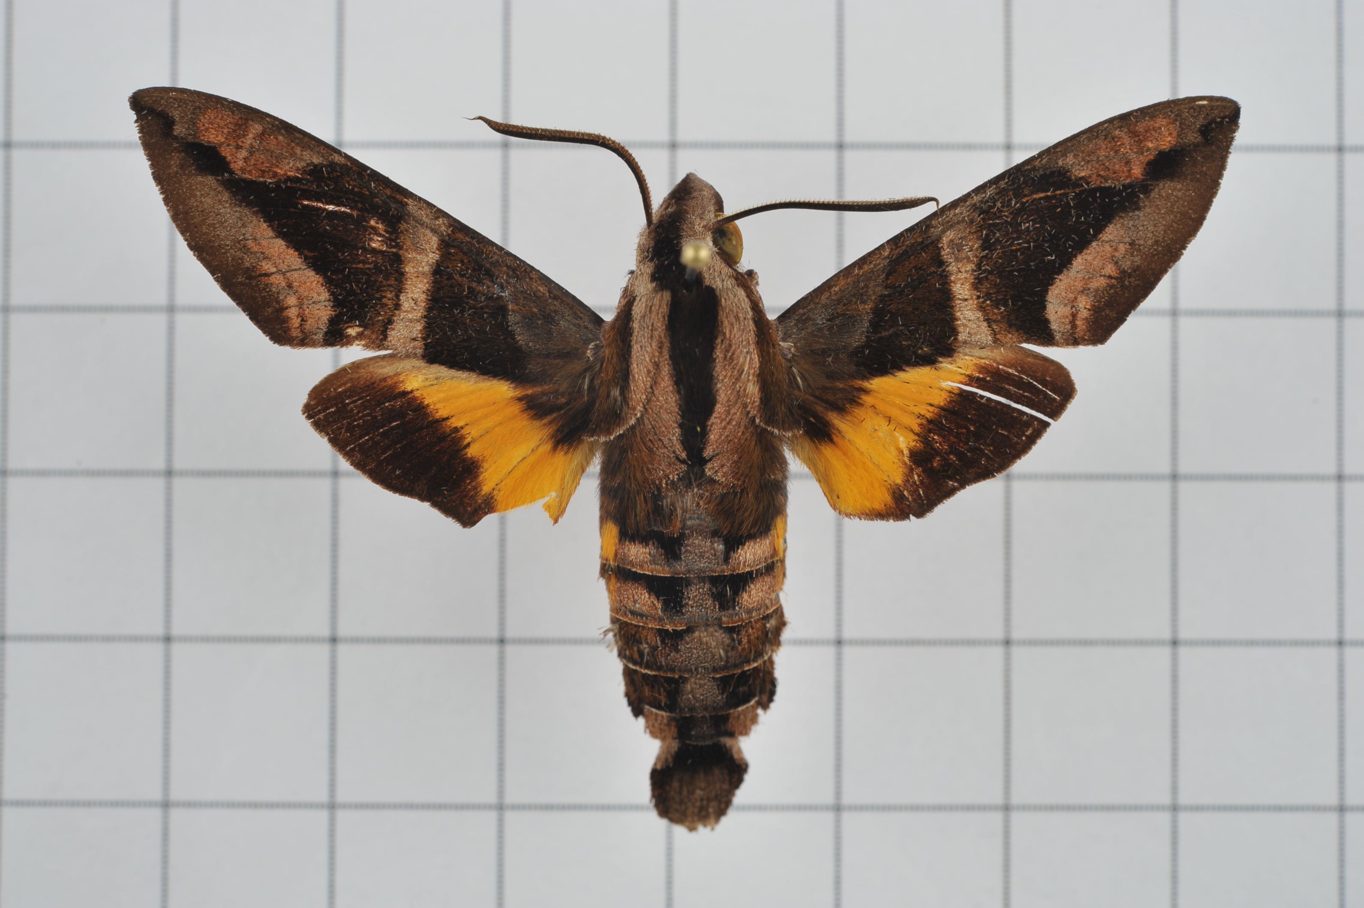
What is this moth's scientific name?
Macroglossum mitchellii imperator
